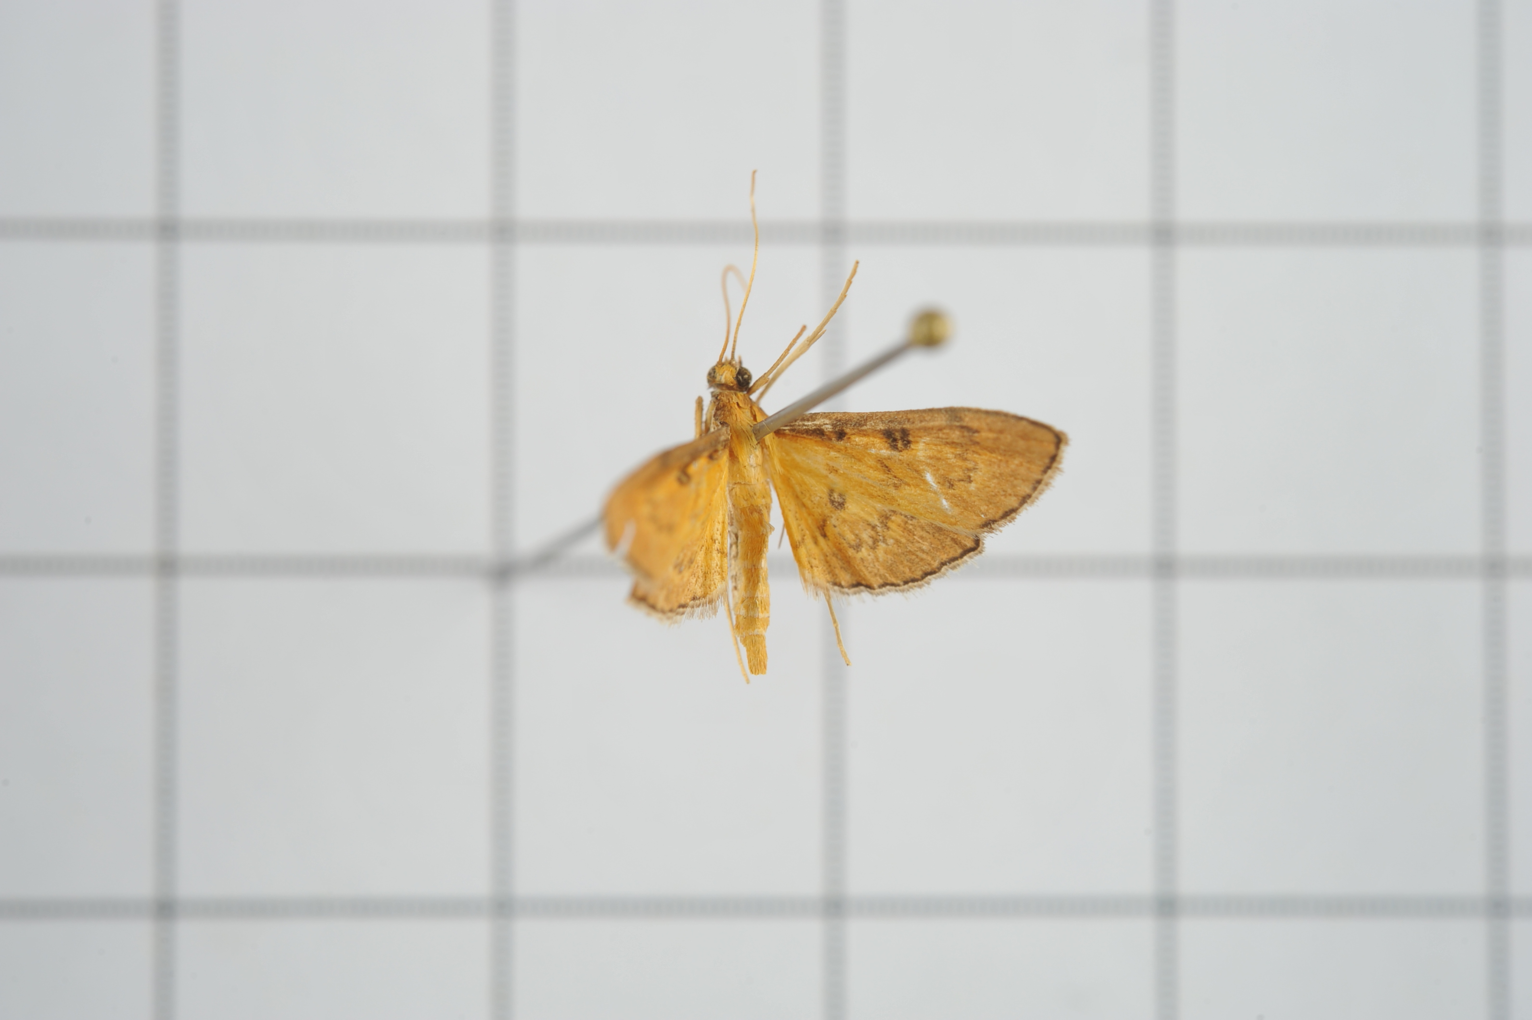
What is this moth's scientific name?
Tatobotys janapalis
